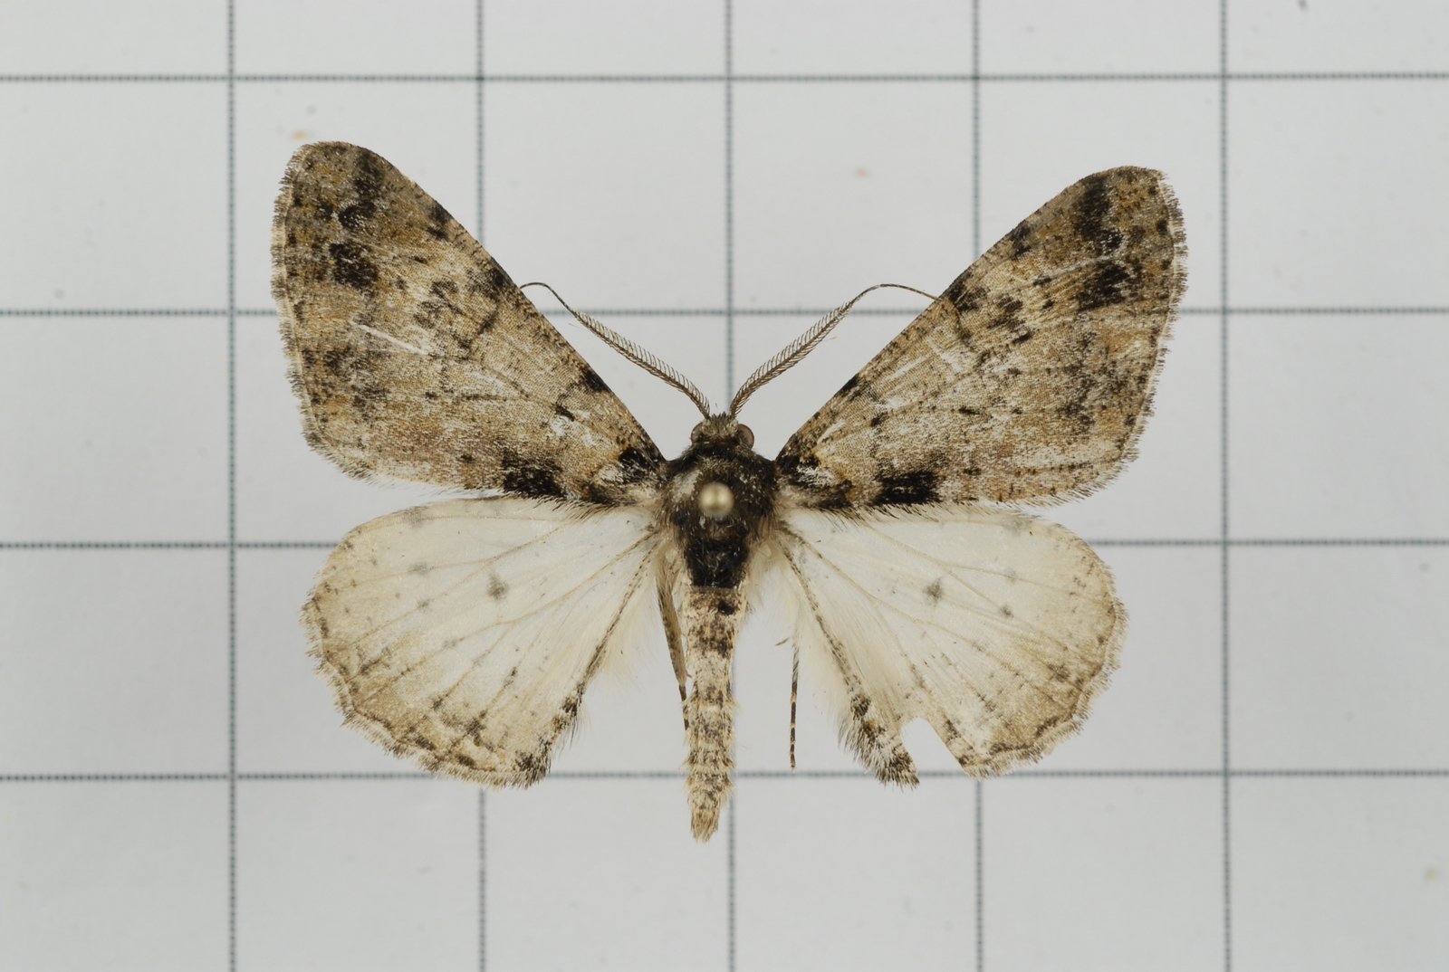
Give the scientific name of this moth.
Alcis semiusta
